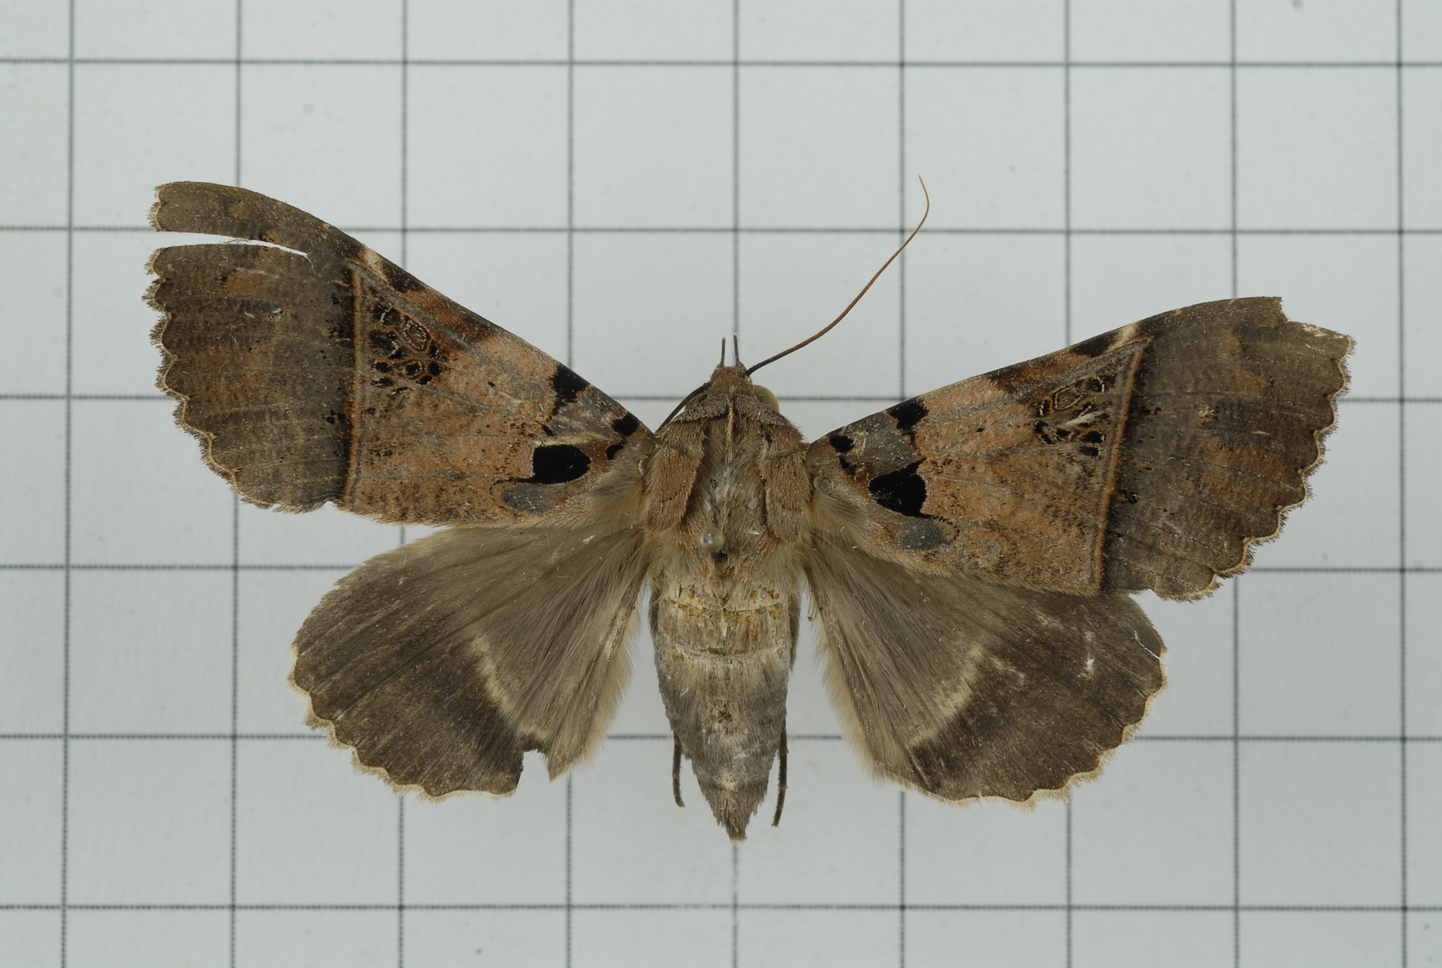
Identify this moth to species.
Serrodes campana
